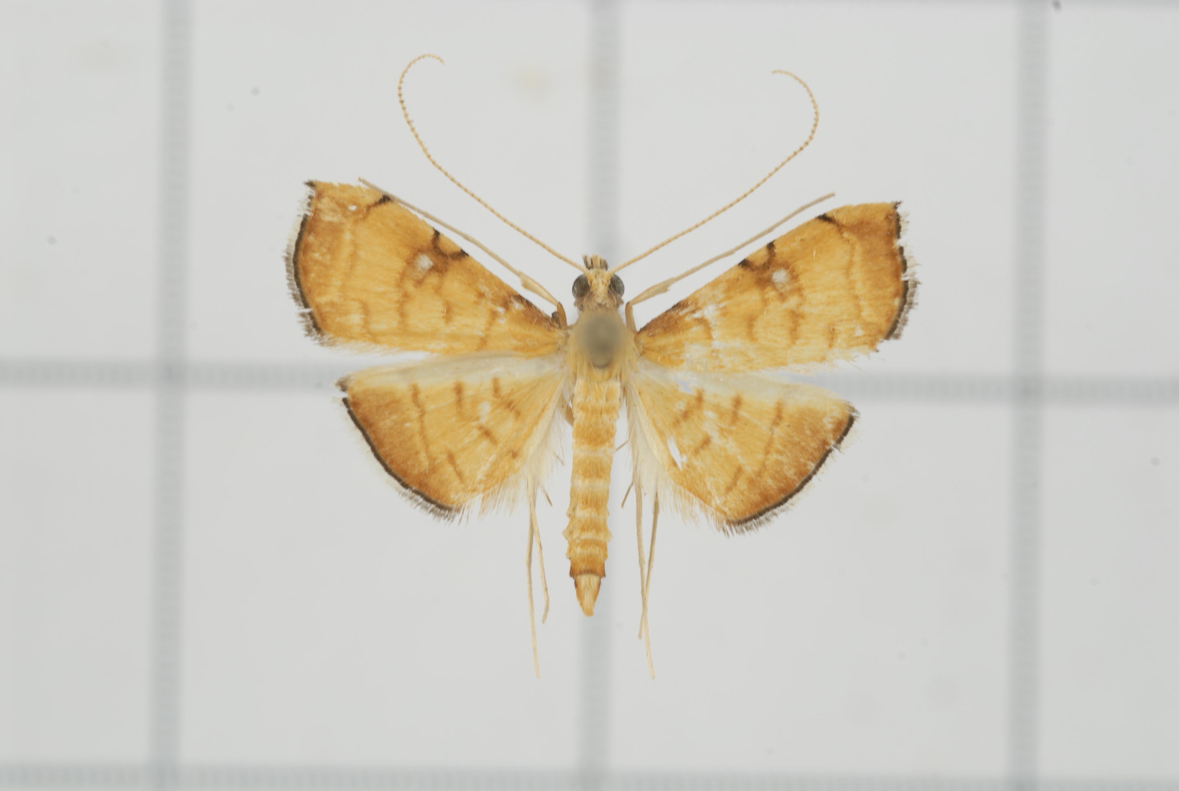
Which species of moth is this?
Mabra nigriscripta
